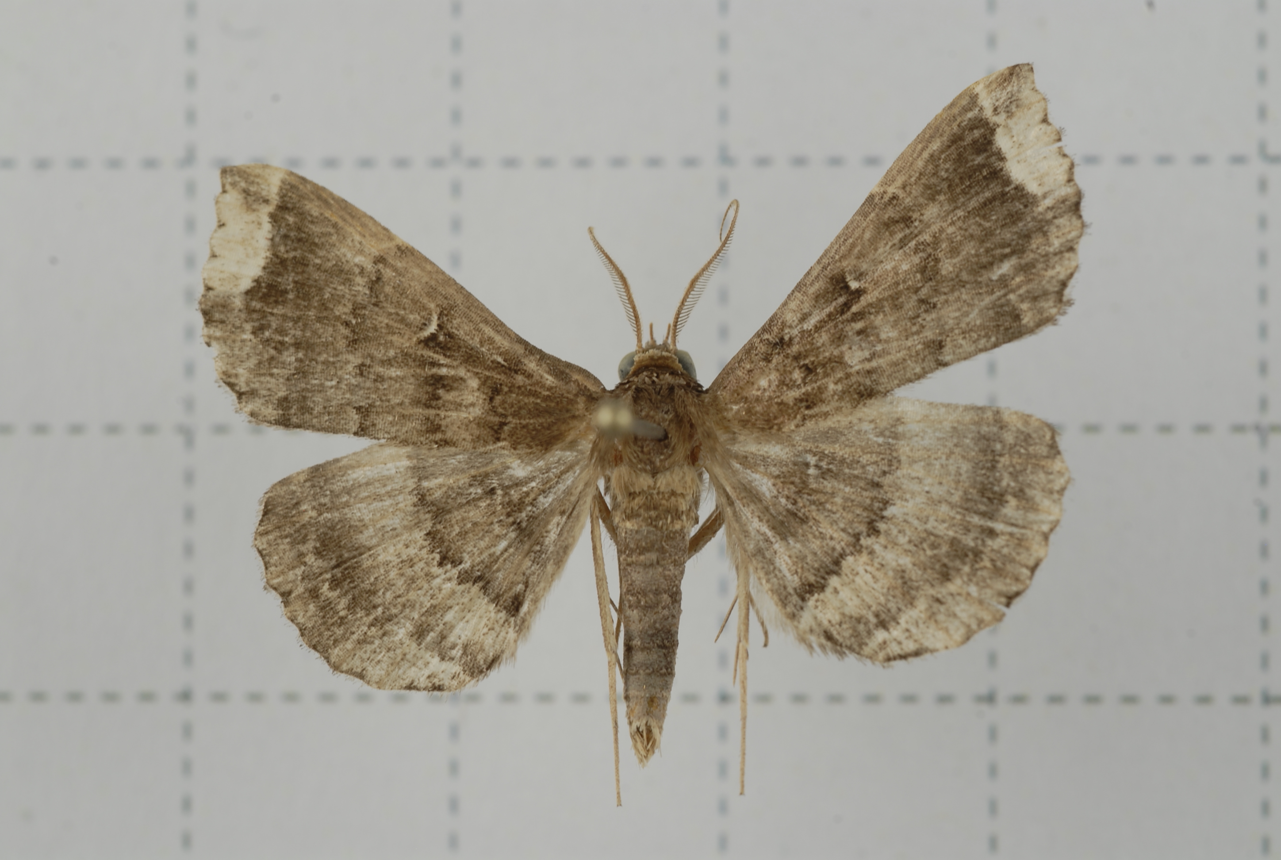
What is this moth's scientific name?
Adrapsa quadrilinealis
